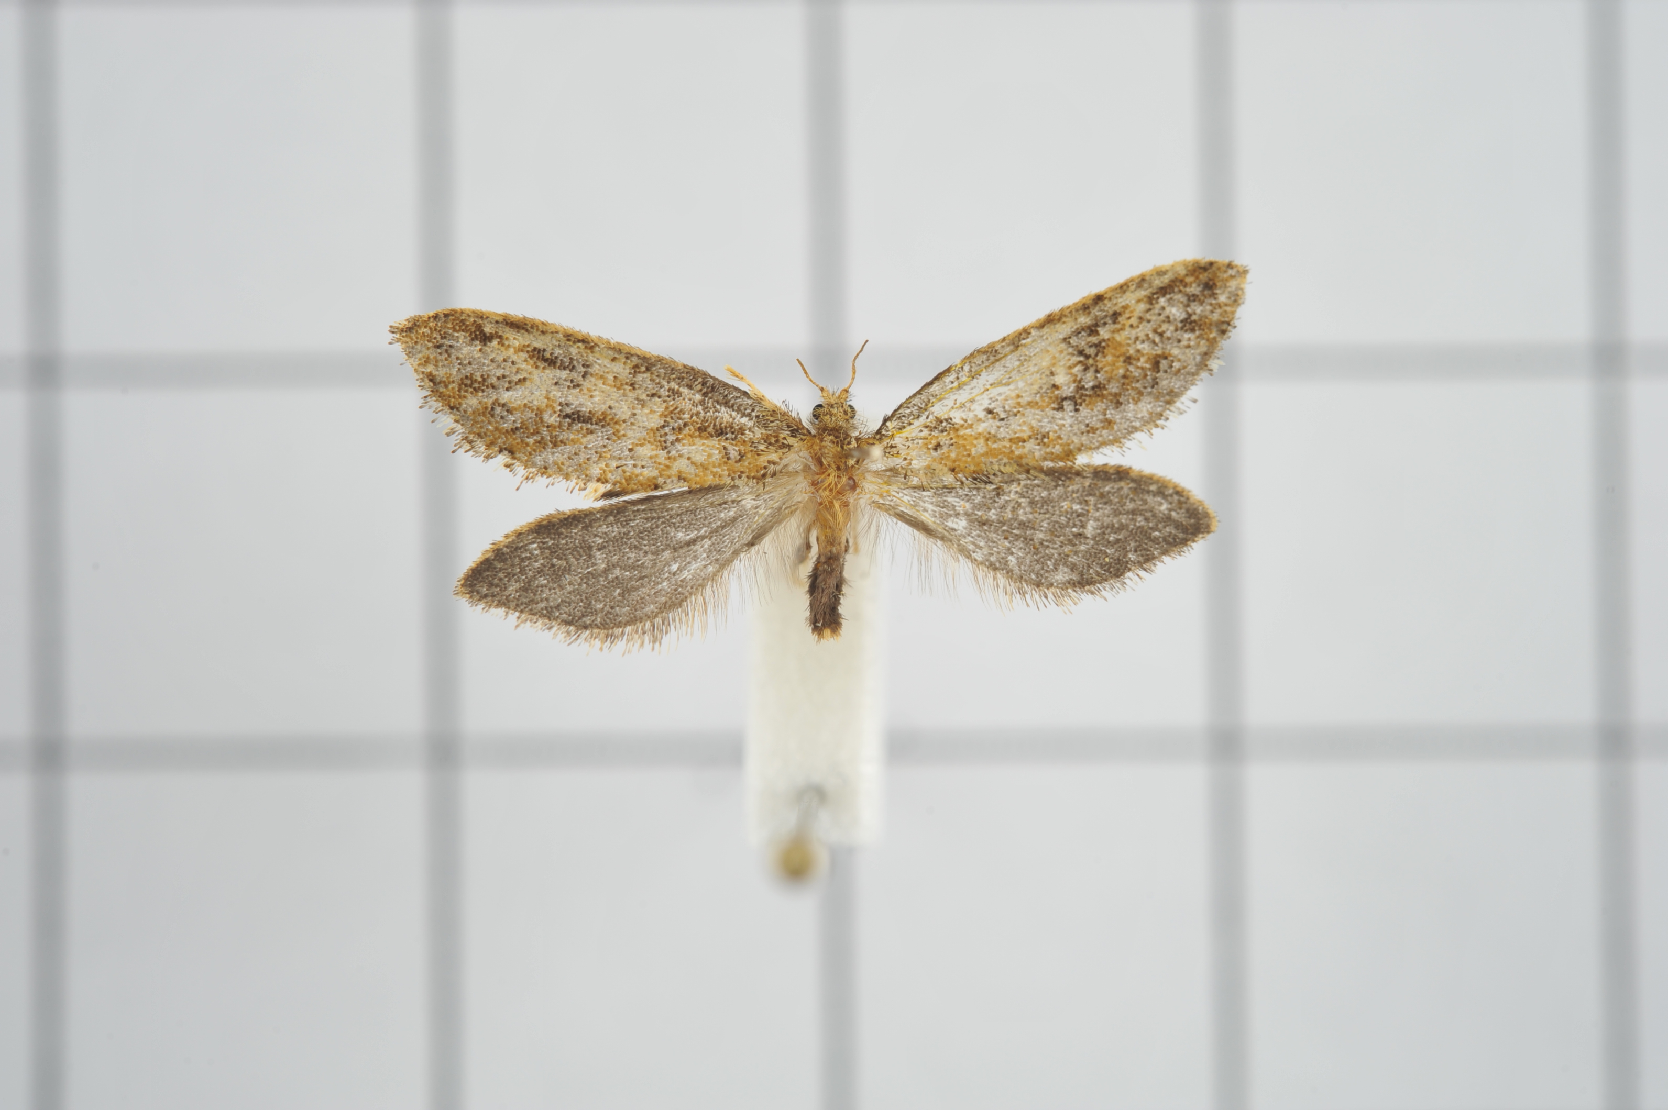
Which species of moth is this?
Ogygioses caliginosa
